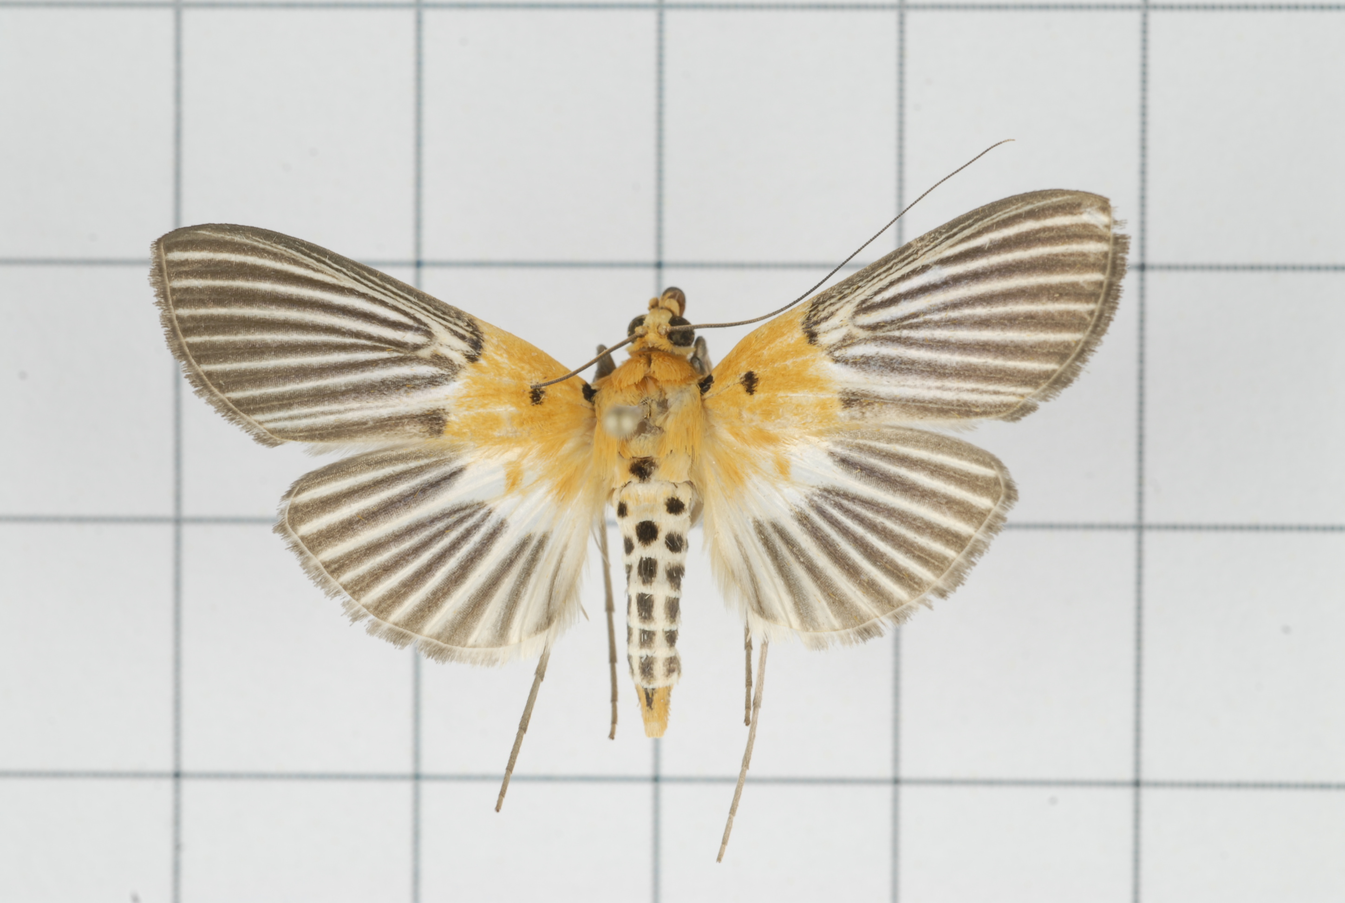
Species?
Nevrina procopia
